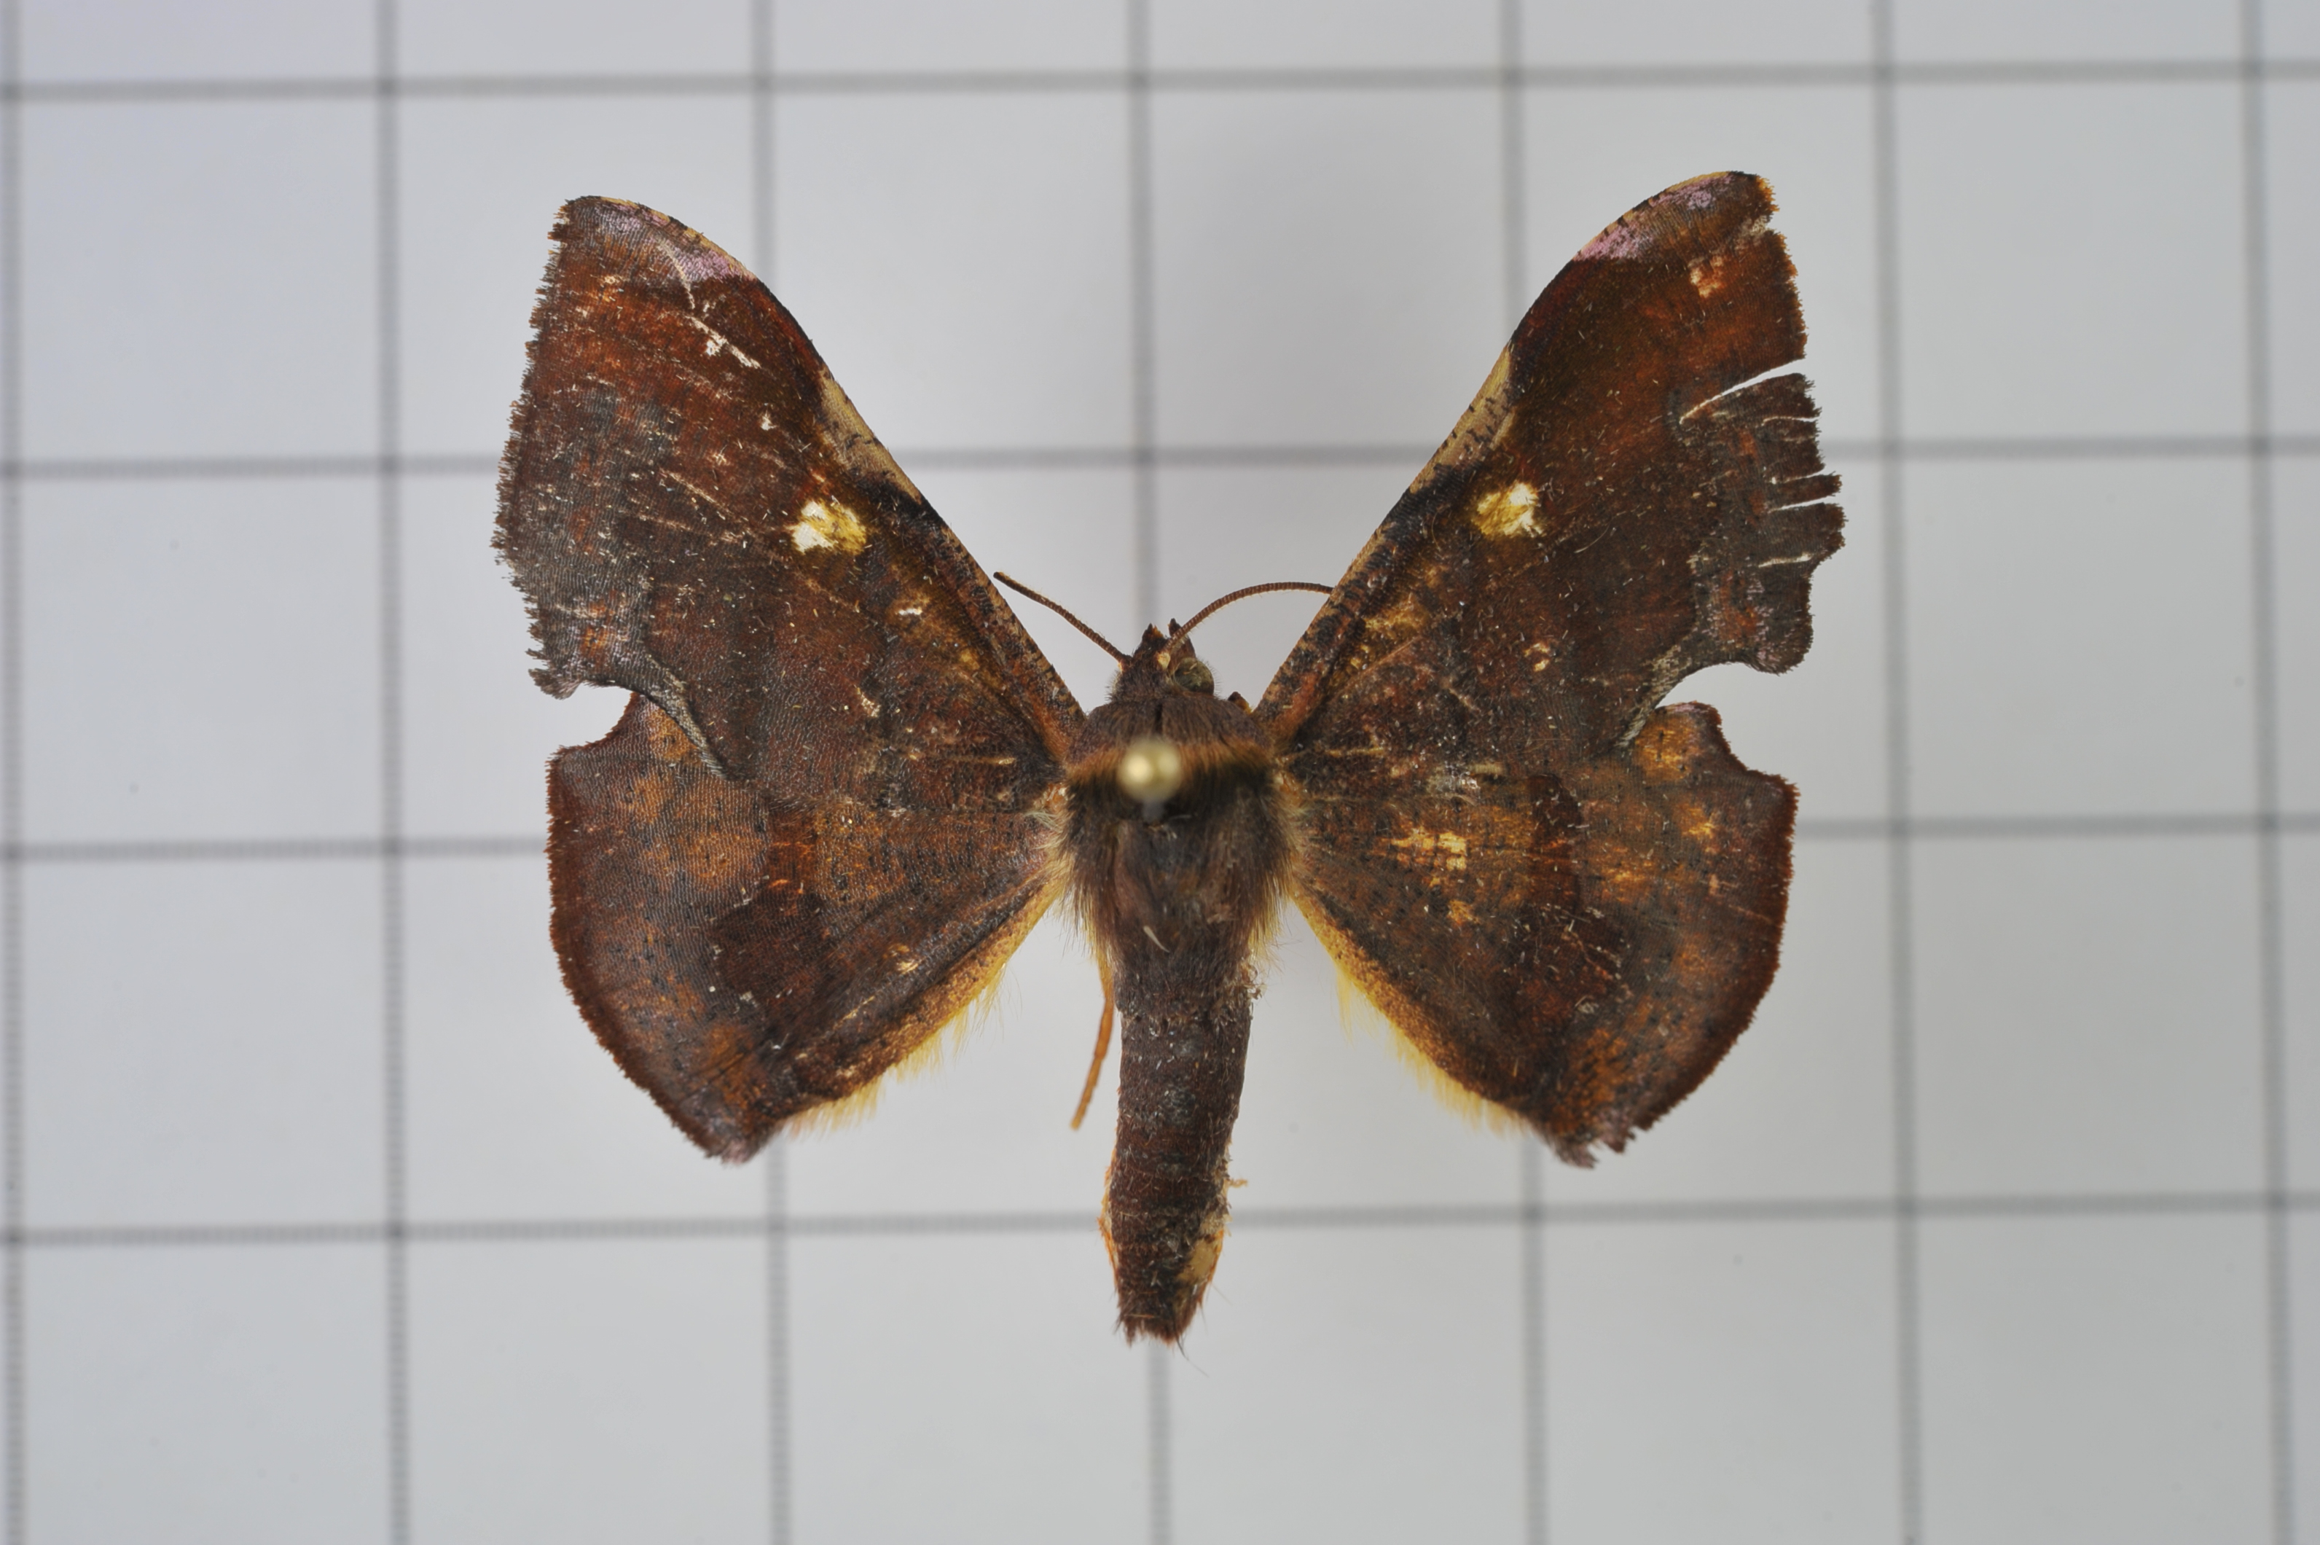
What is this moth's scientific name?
Fascellina chromataria
